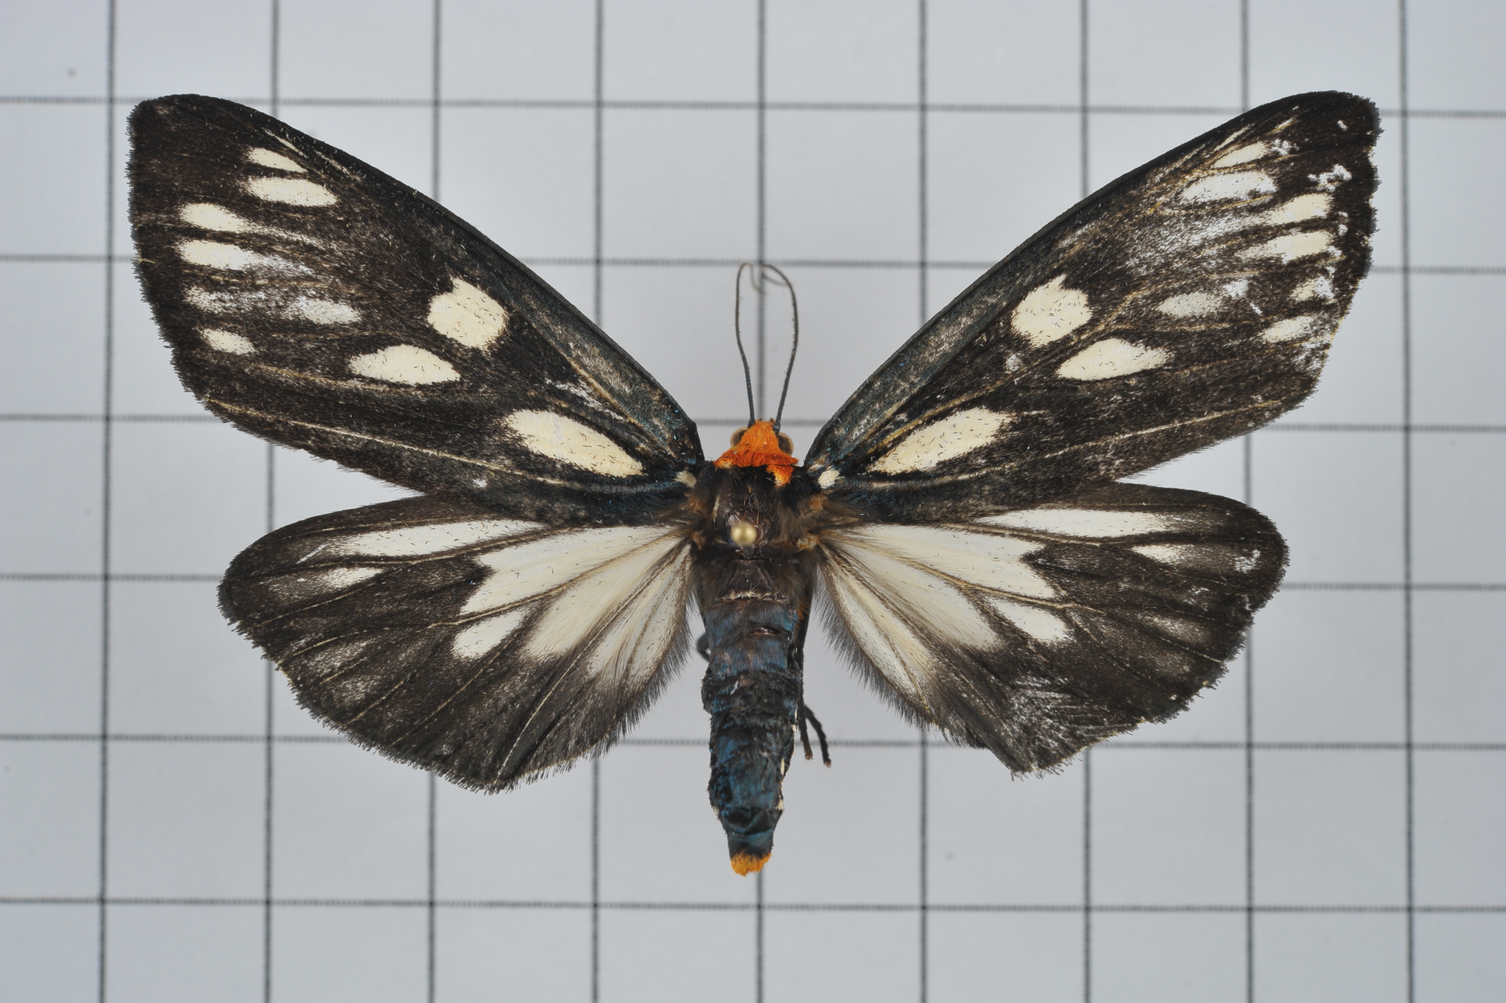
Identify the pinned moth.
Macrobrochis gigas
